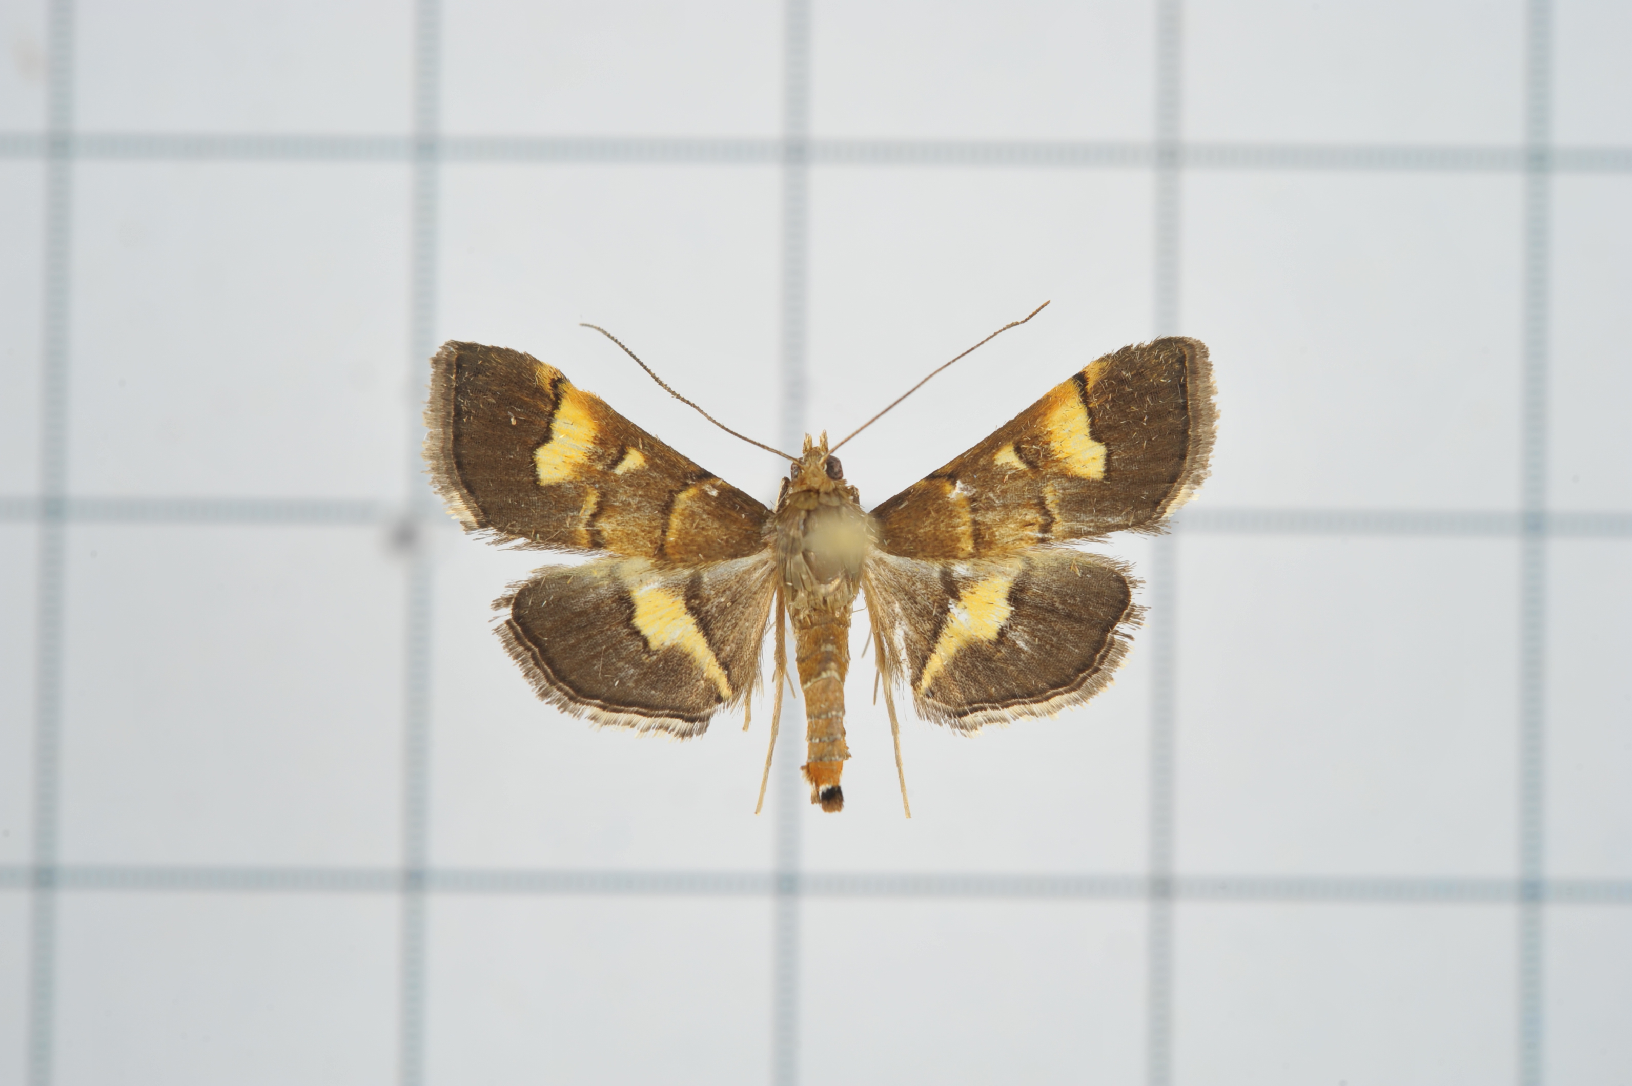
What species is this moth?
Syngamia falsidicalis
